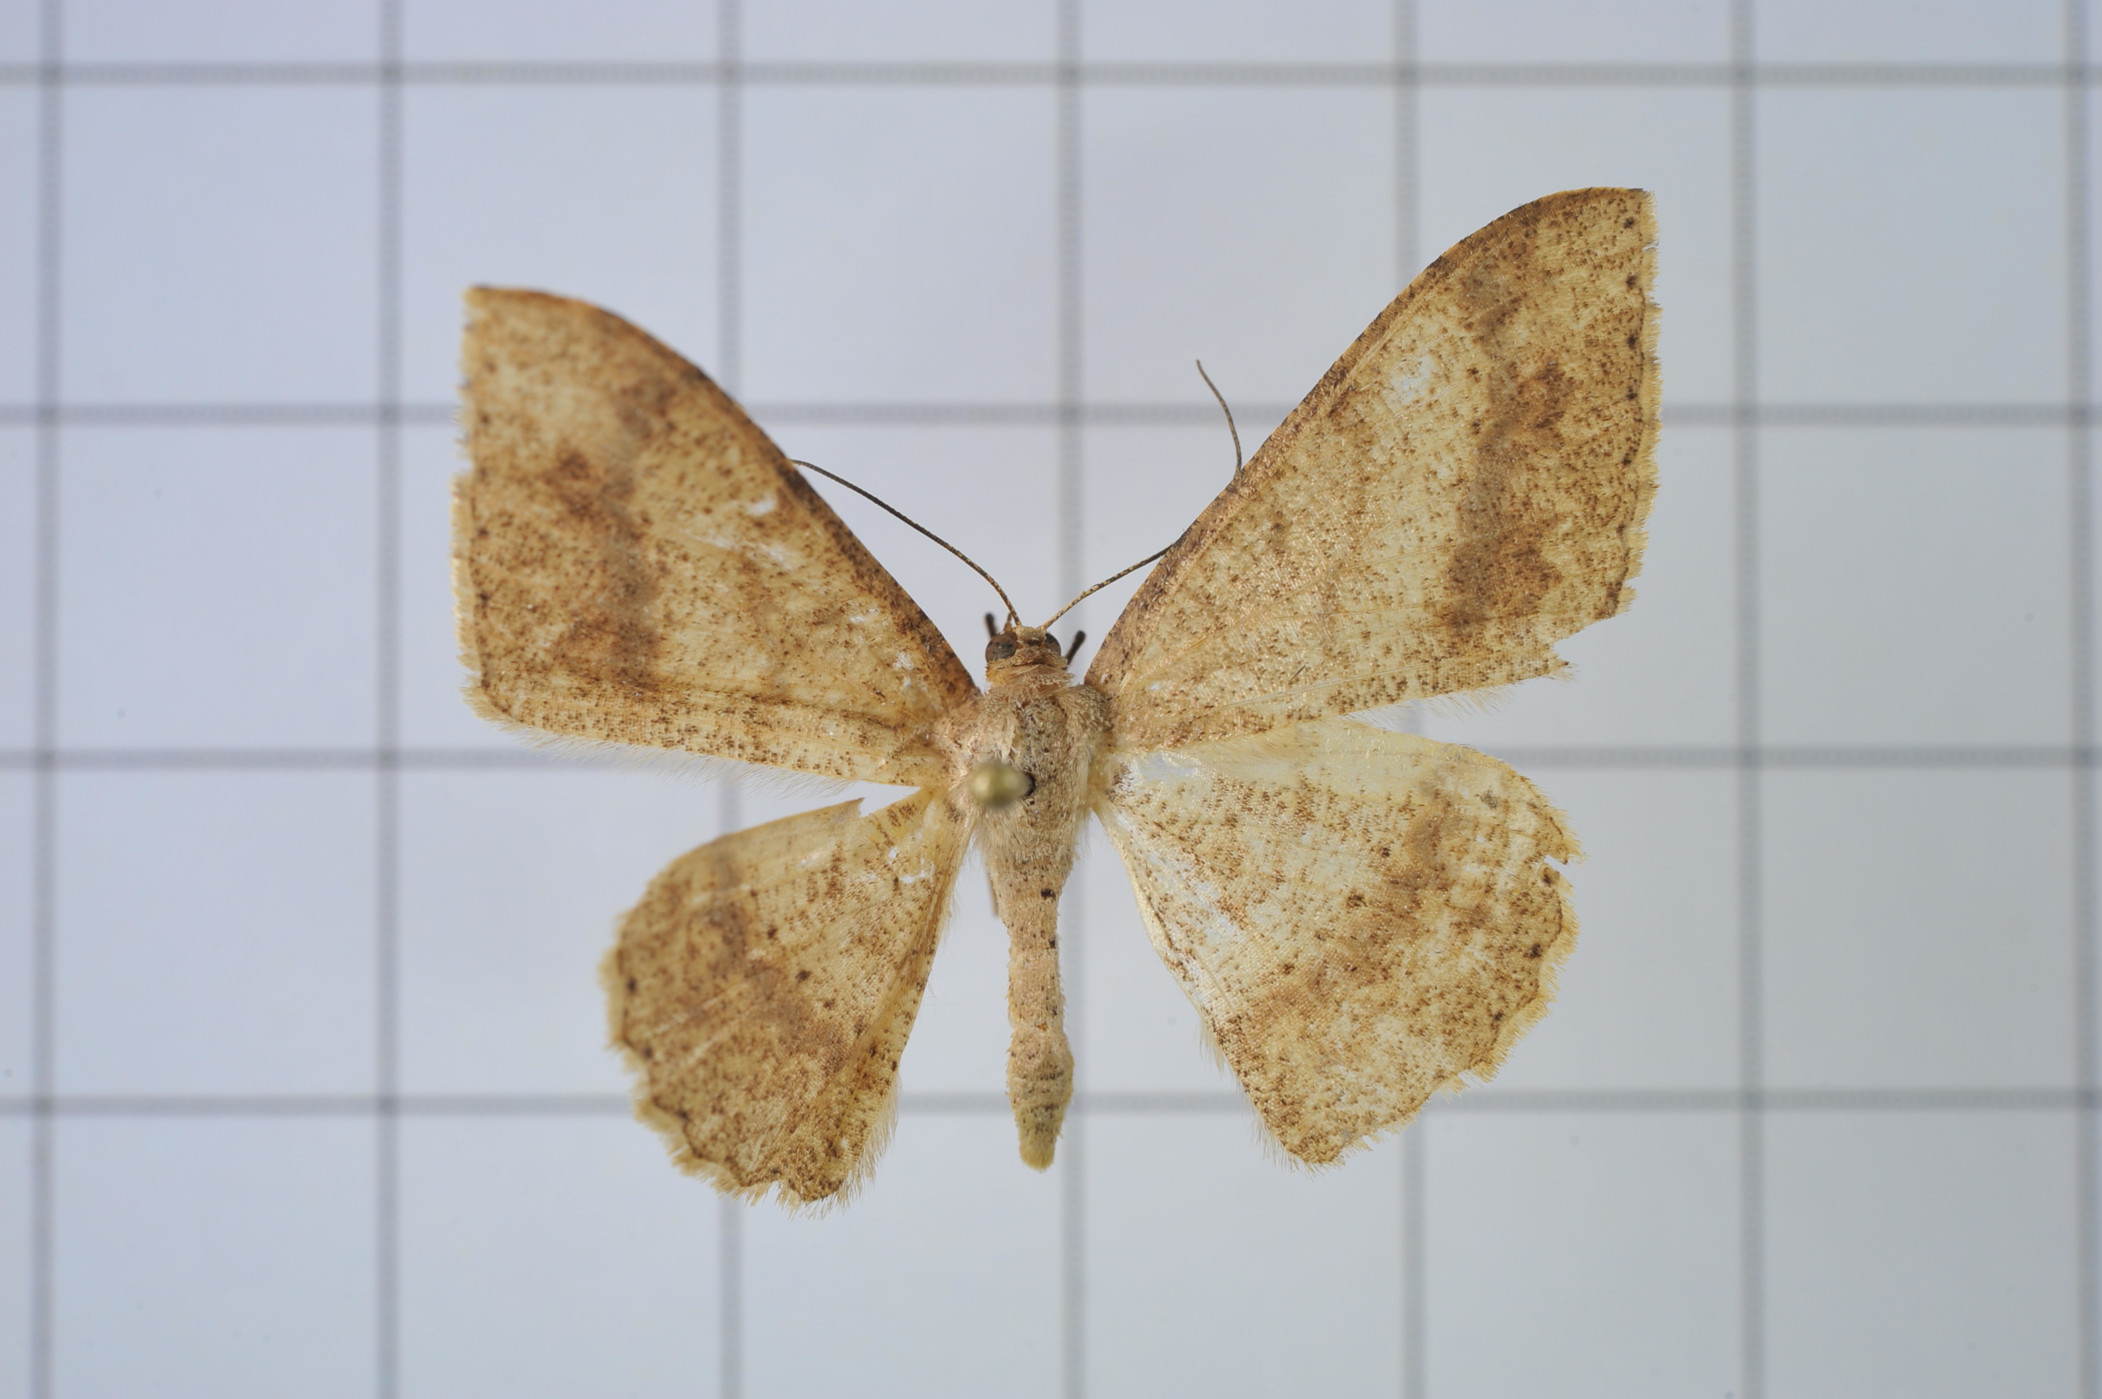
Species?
Luxiaria mitorrhaphes
